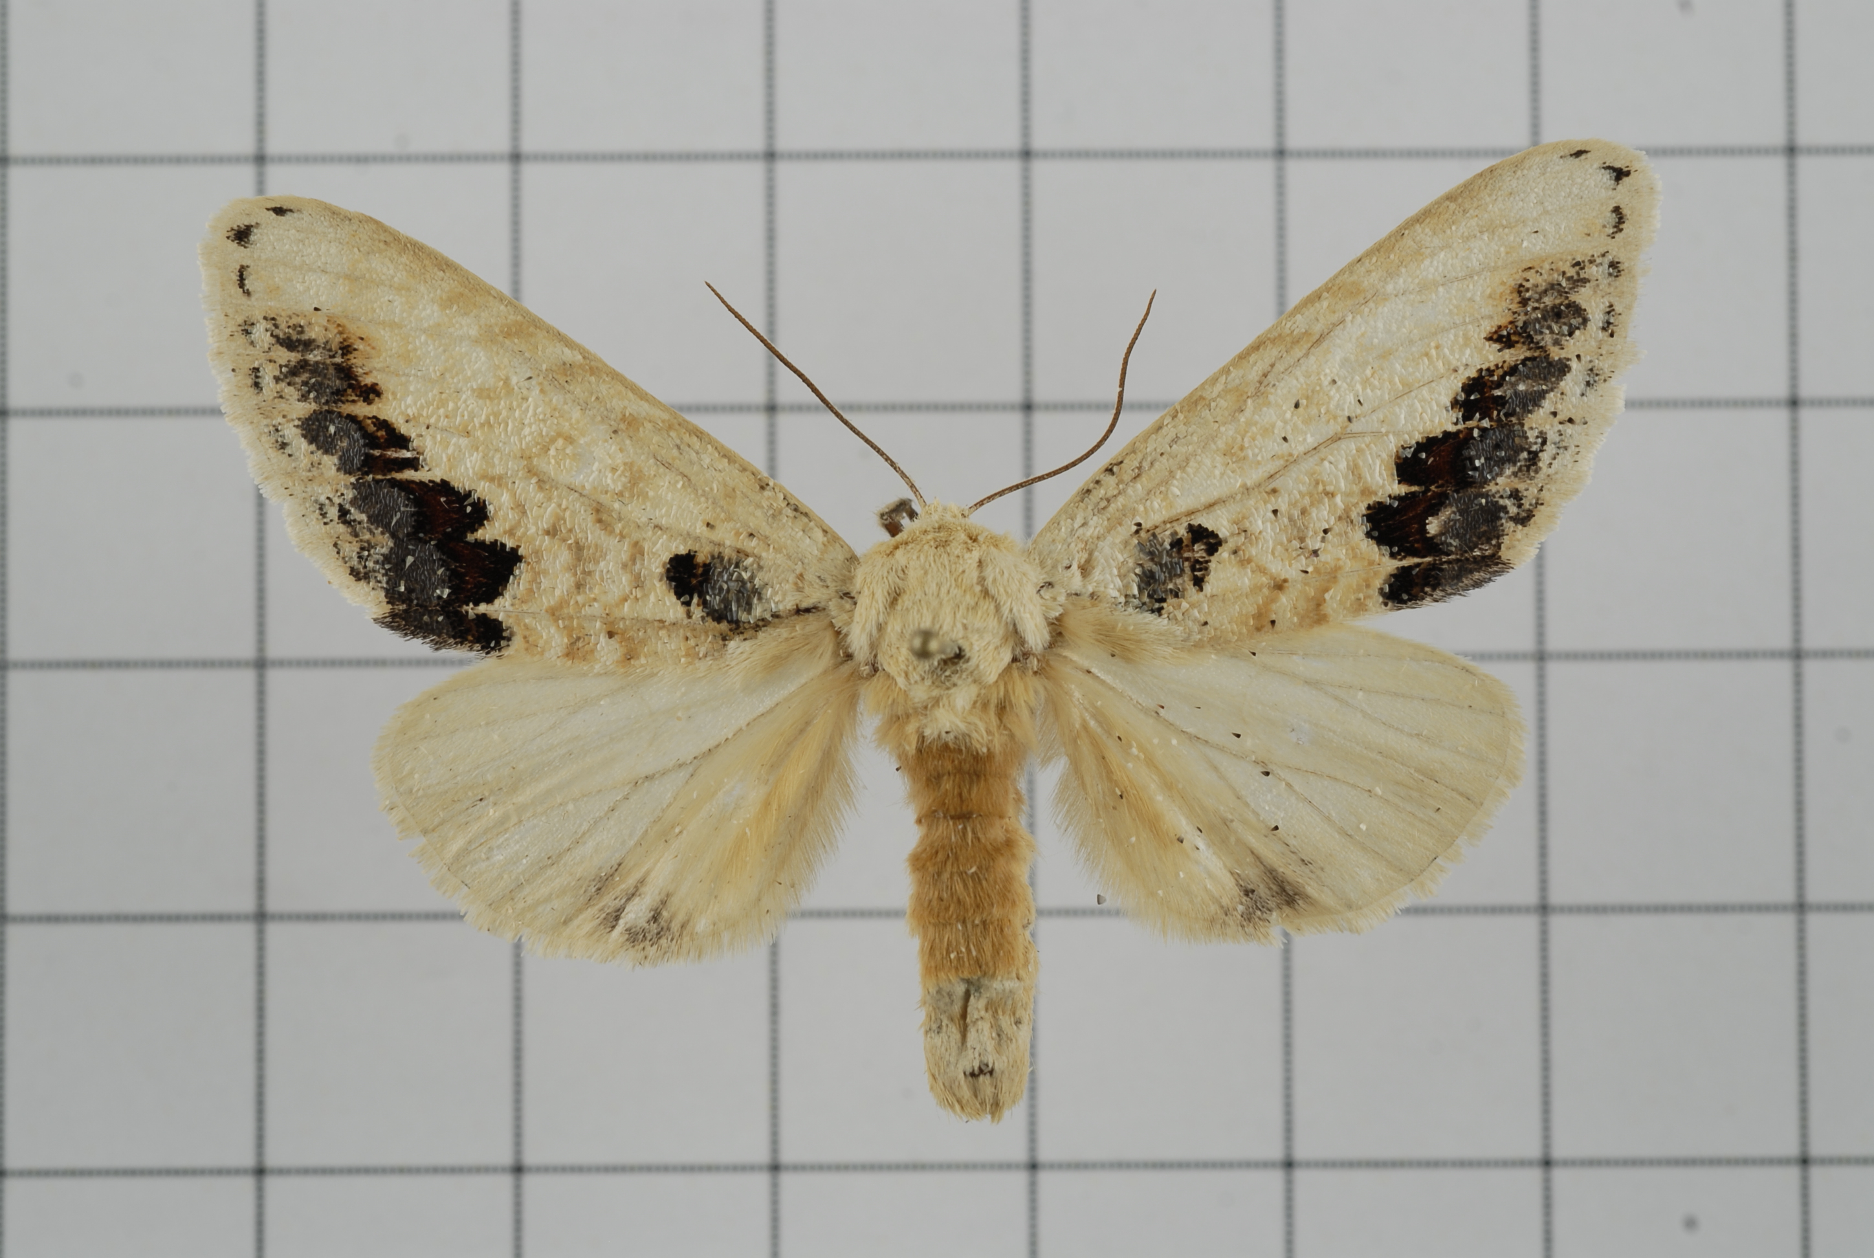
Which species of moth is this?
Phalera flavescens flavescens
